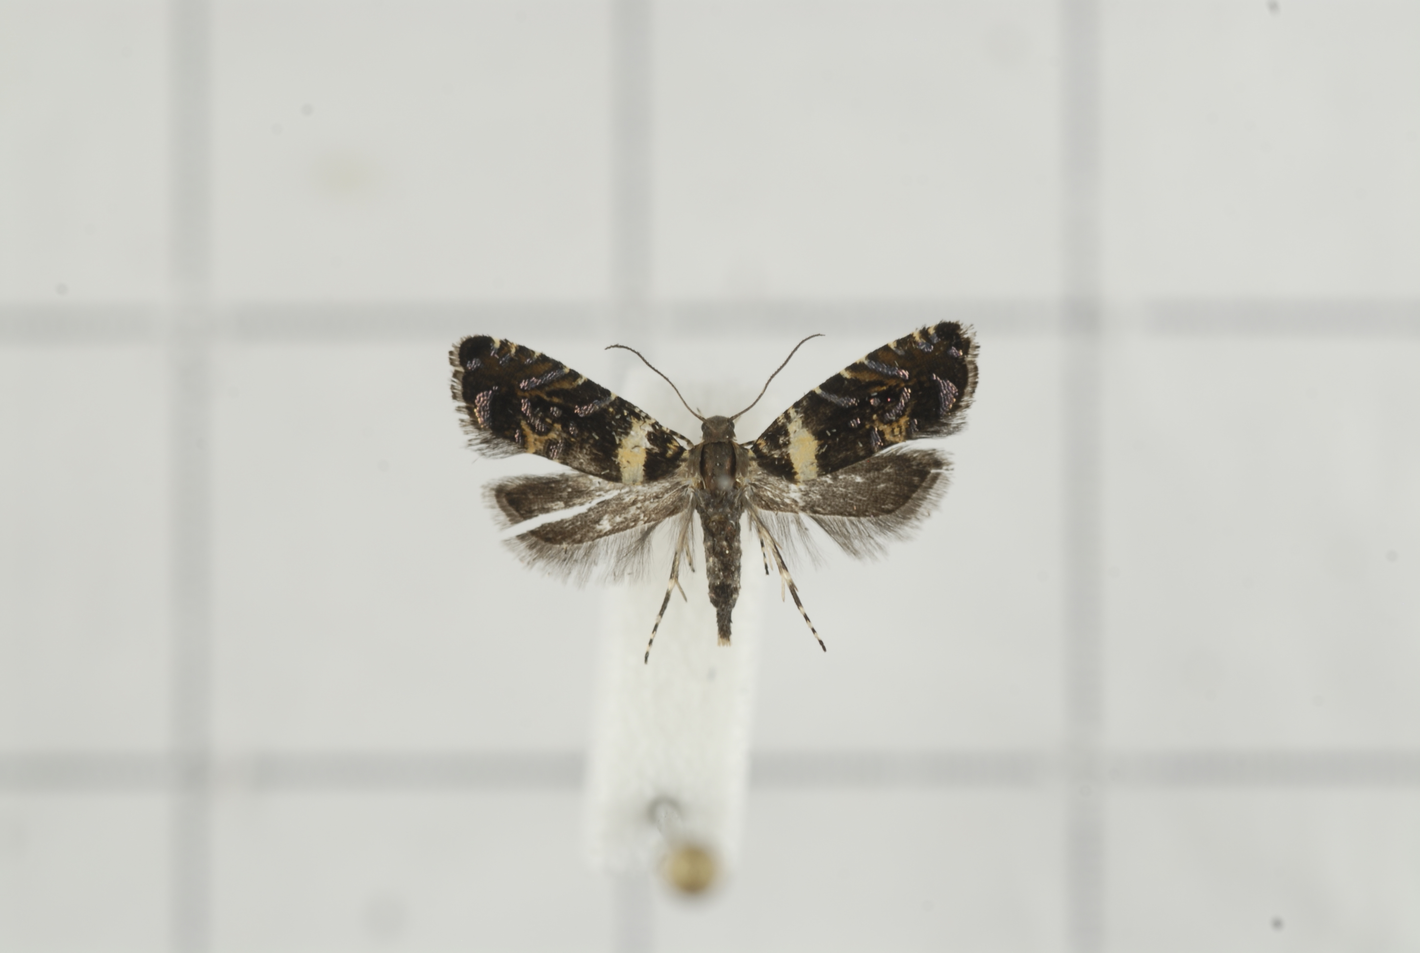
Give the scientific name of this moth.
Glyphipterix gemmula
